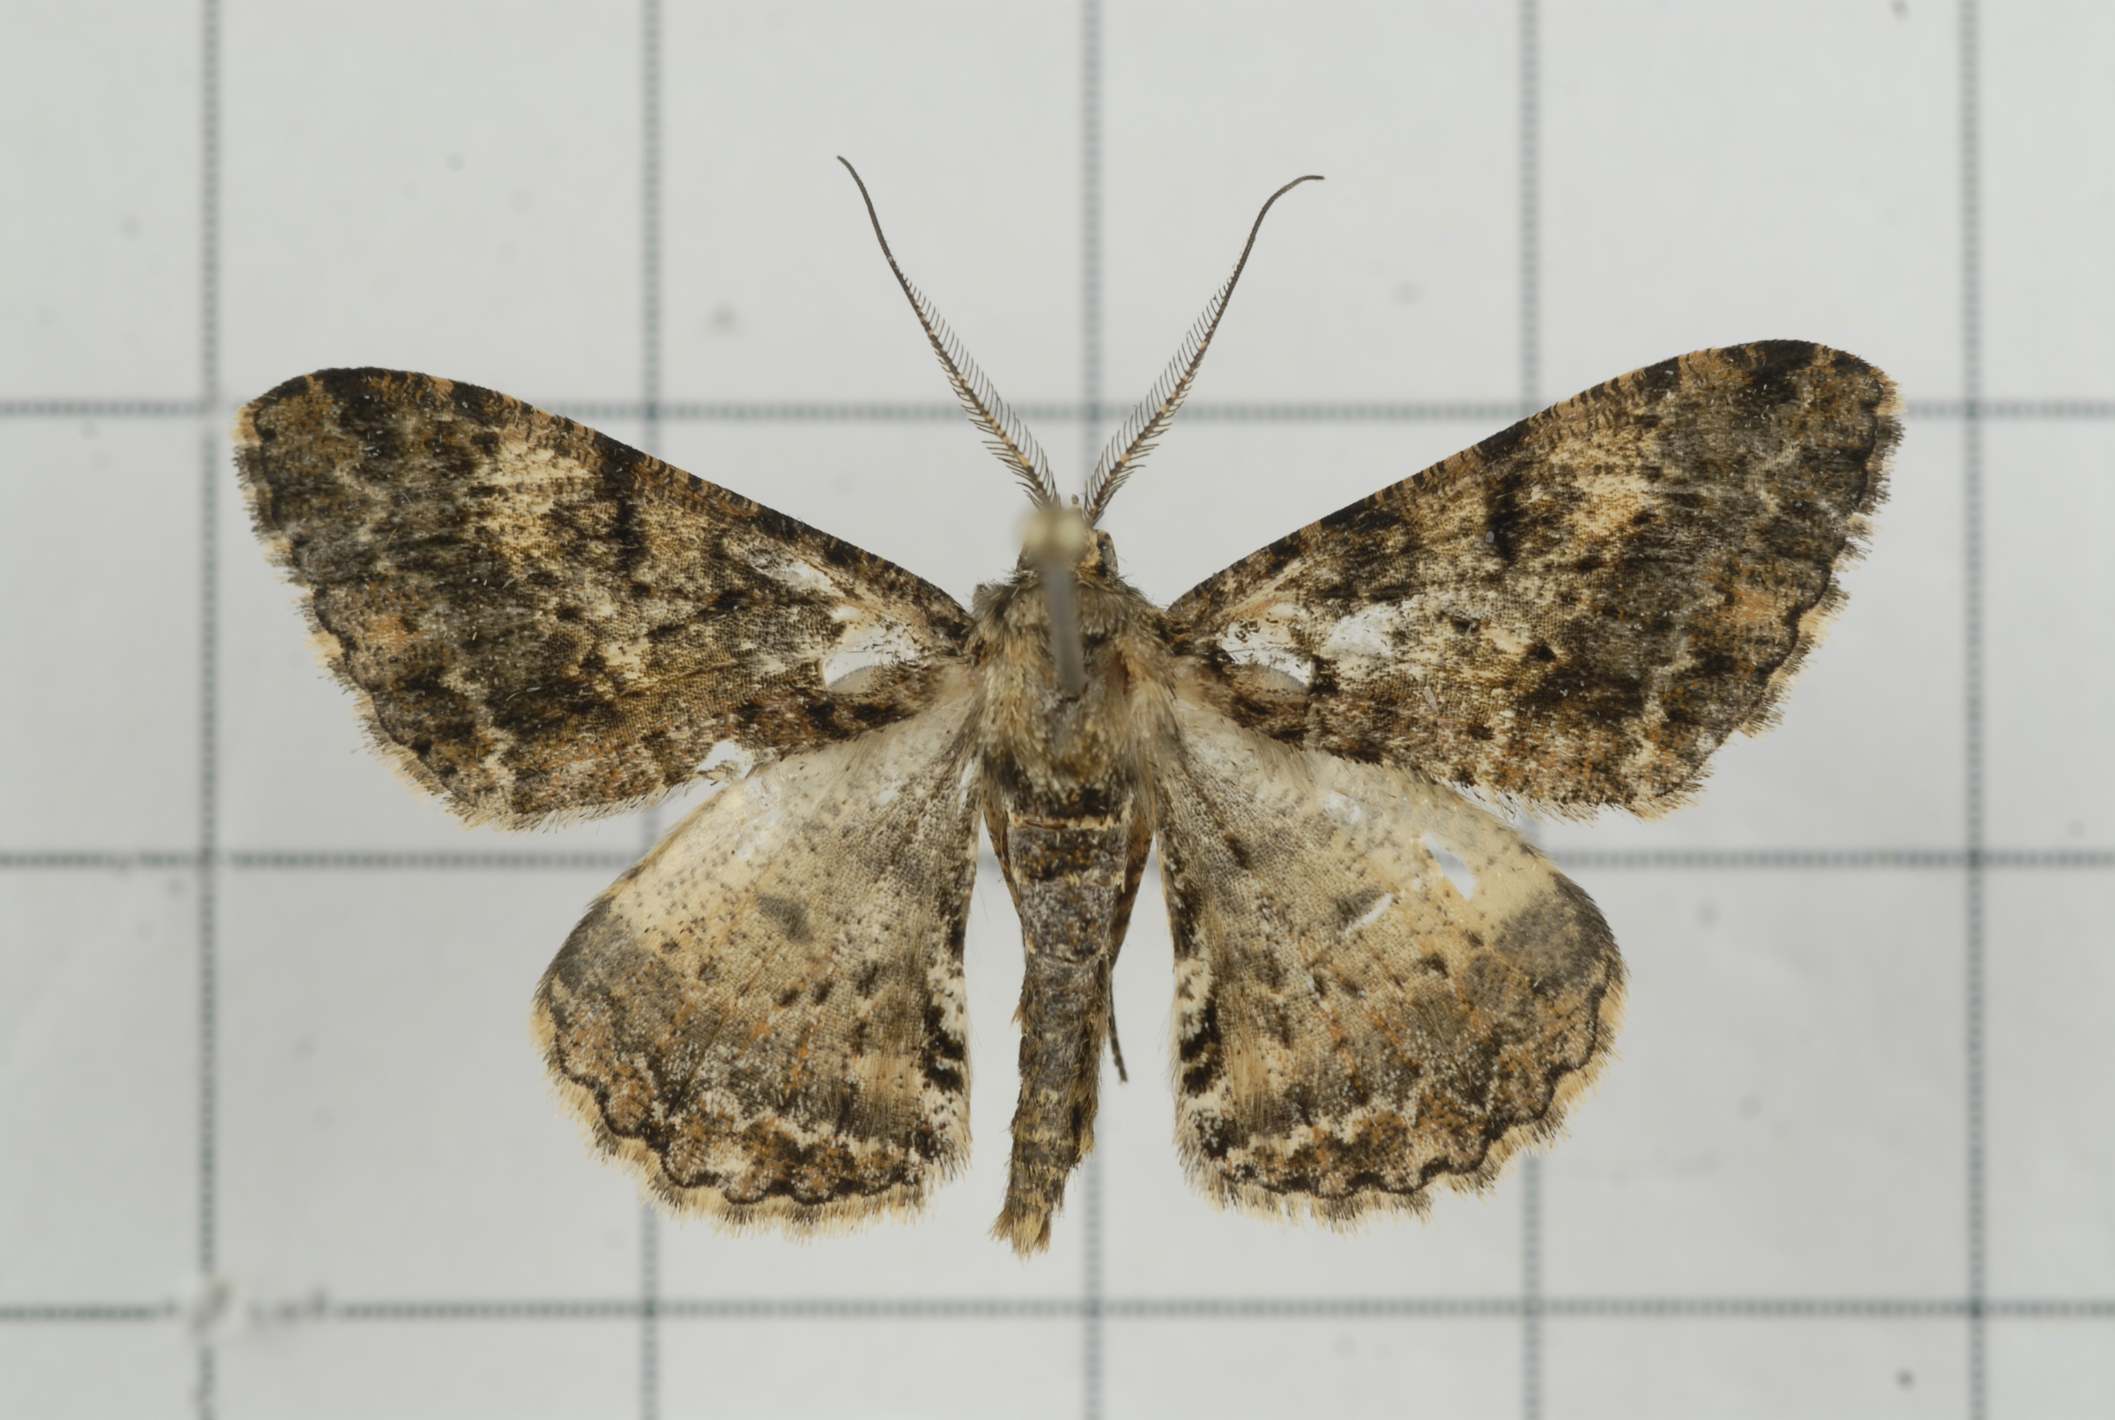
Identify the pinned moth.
Alcis taiwanovariegata
